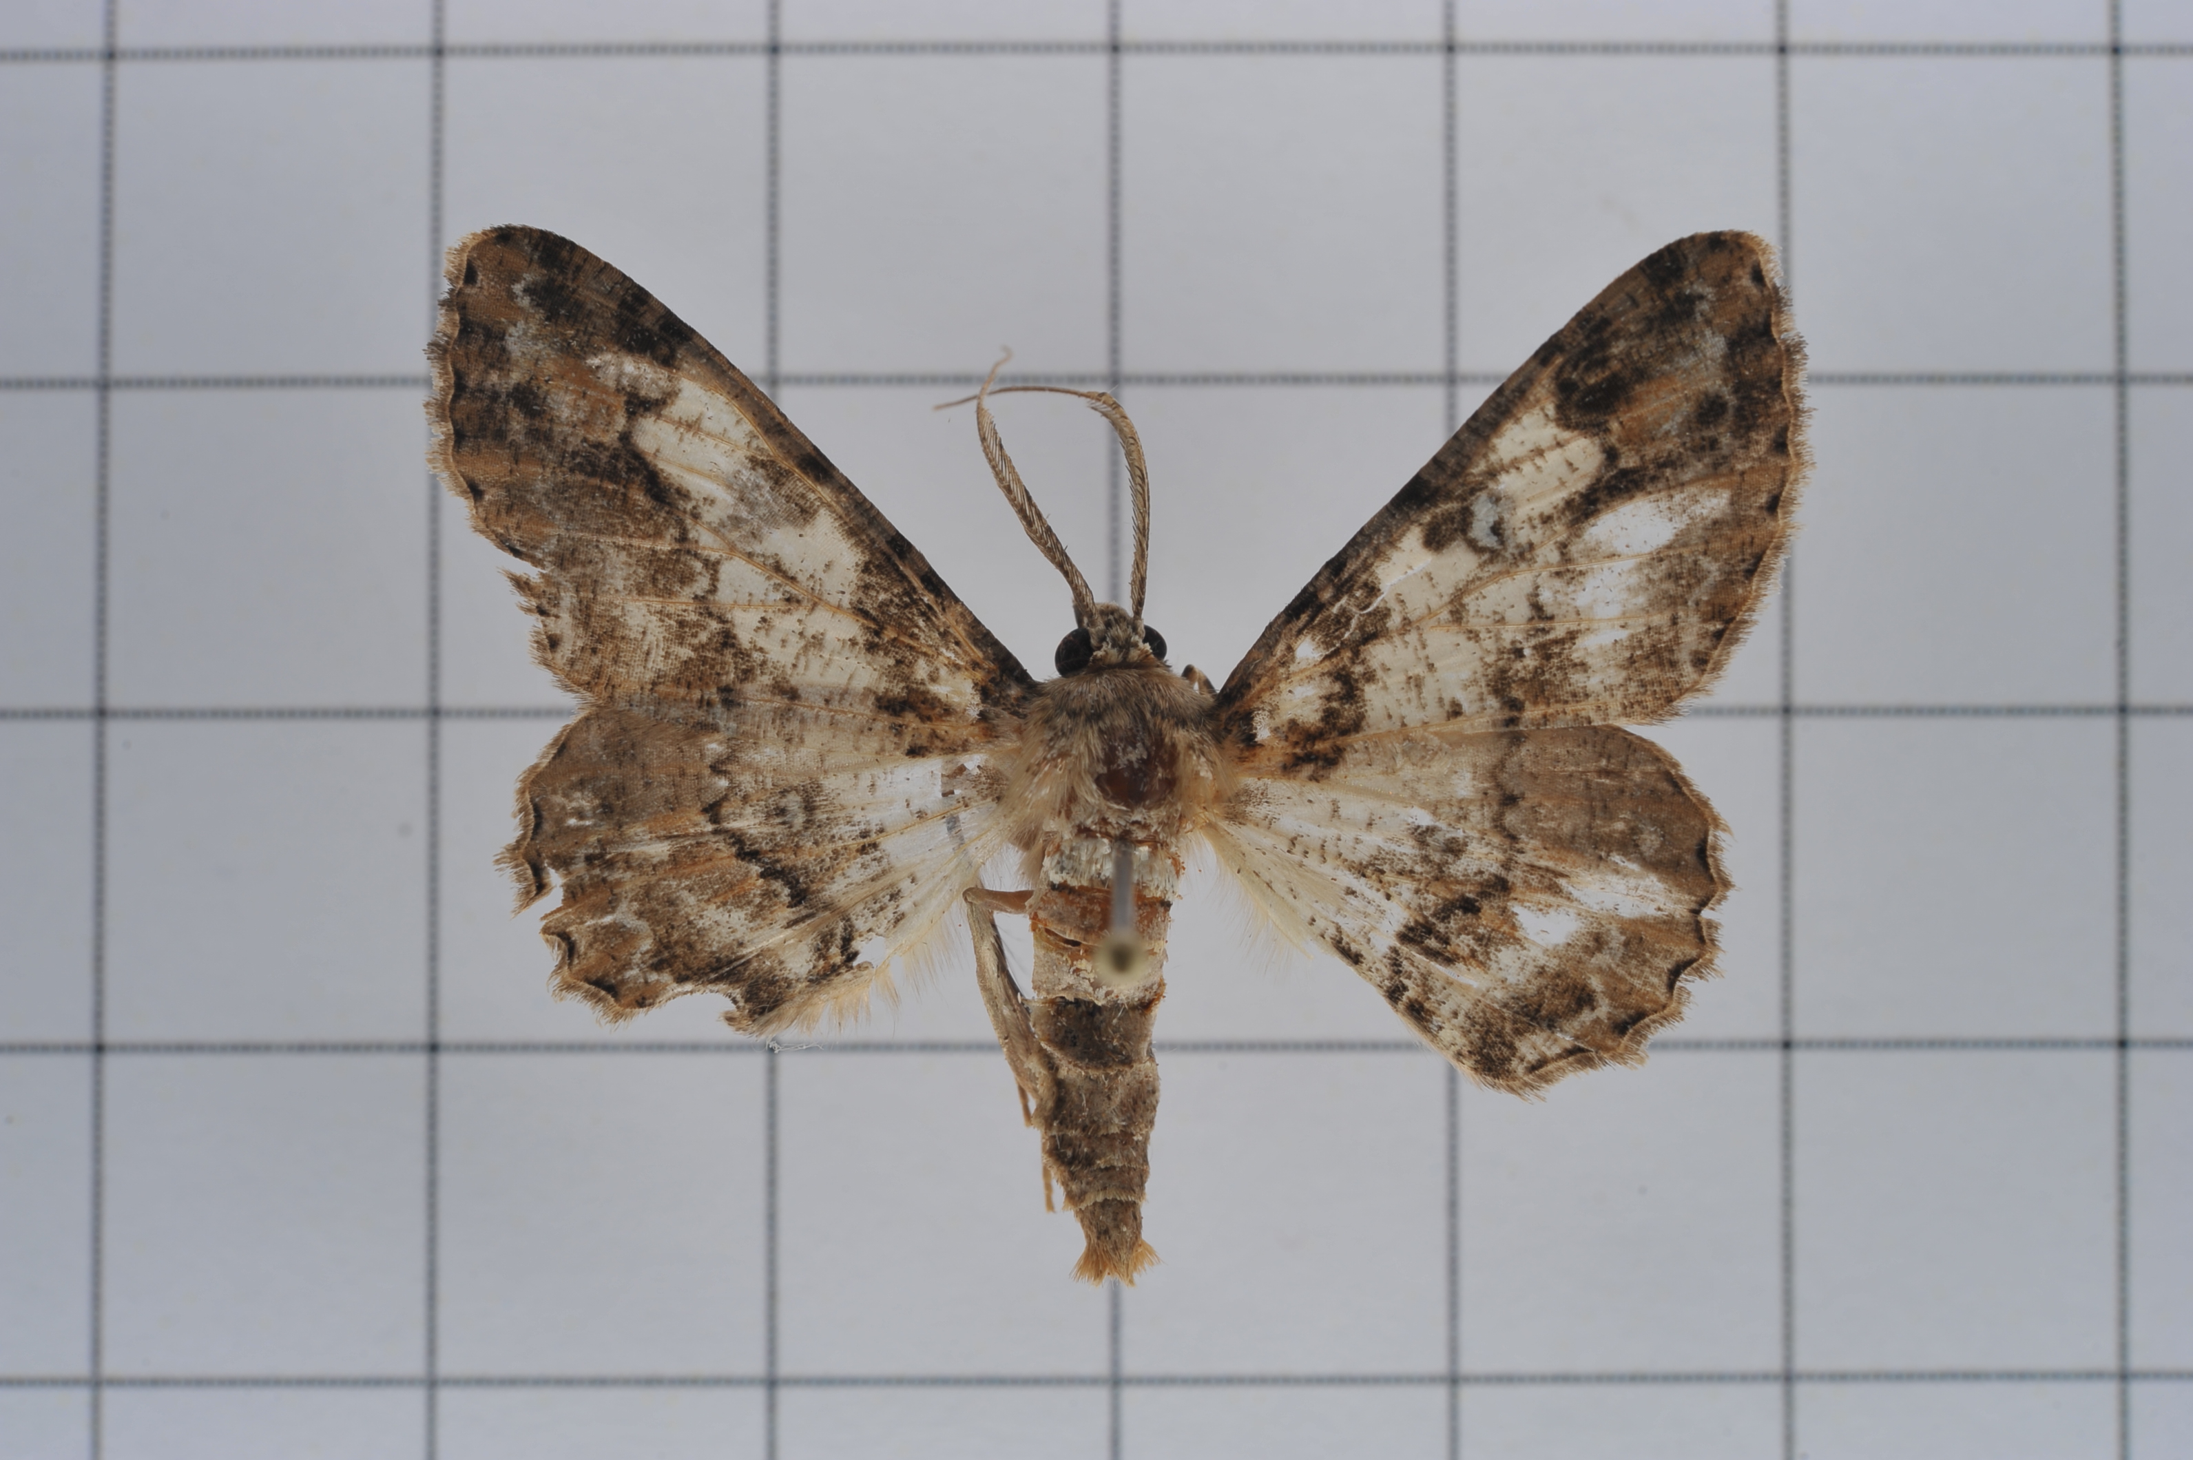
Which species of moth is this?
Cleora fraterna
